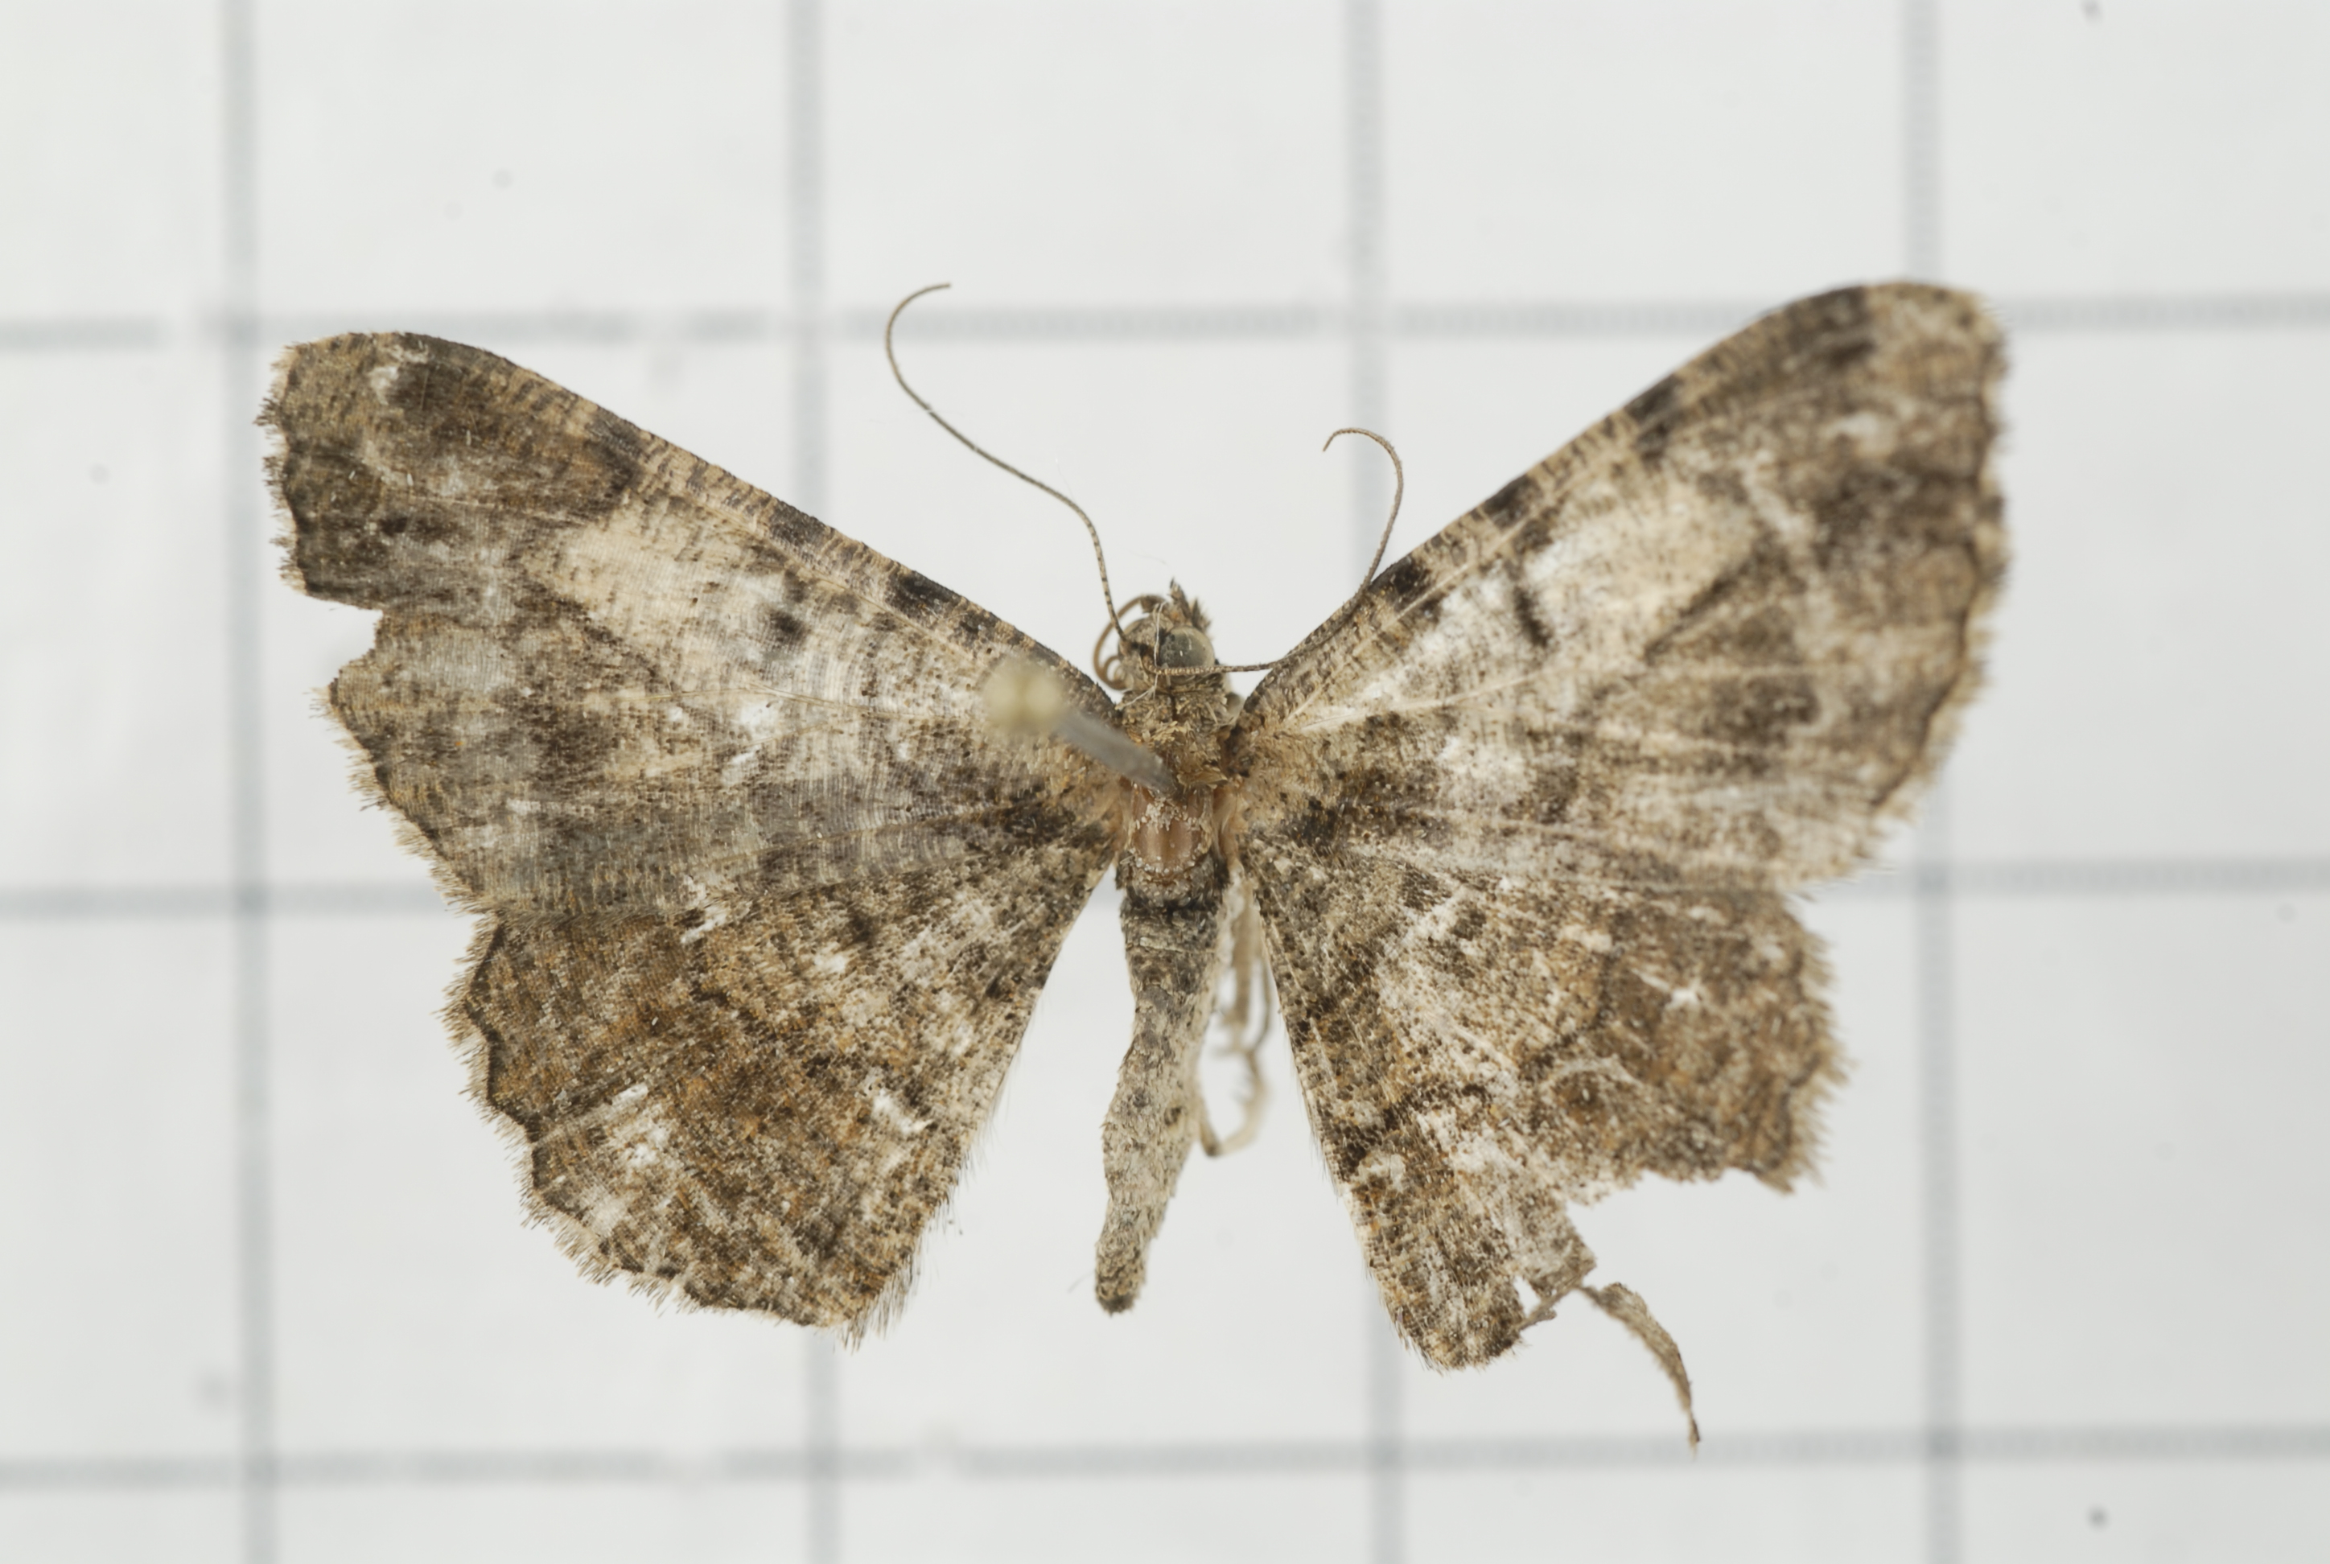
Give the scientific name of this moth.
Psilalcis pulveraria
